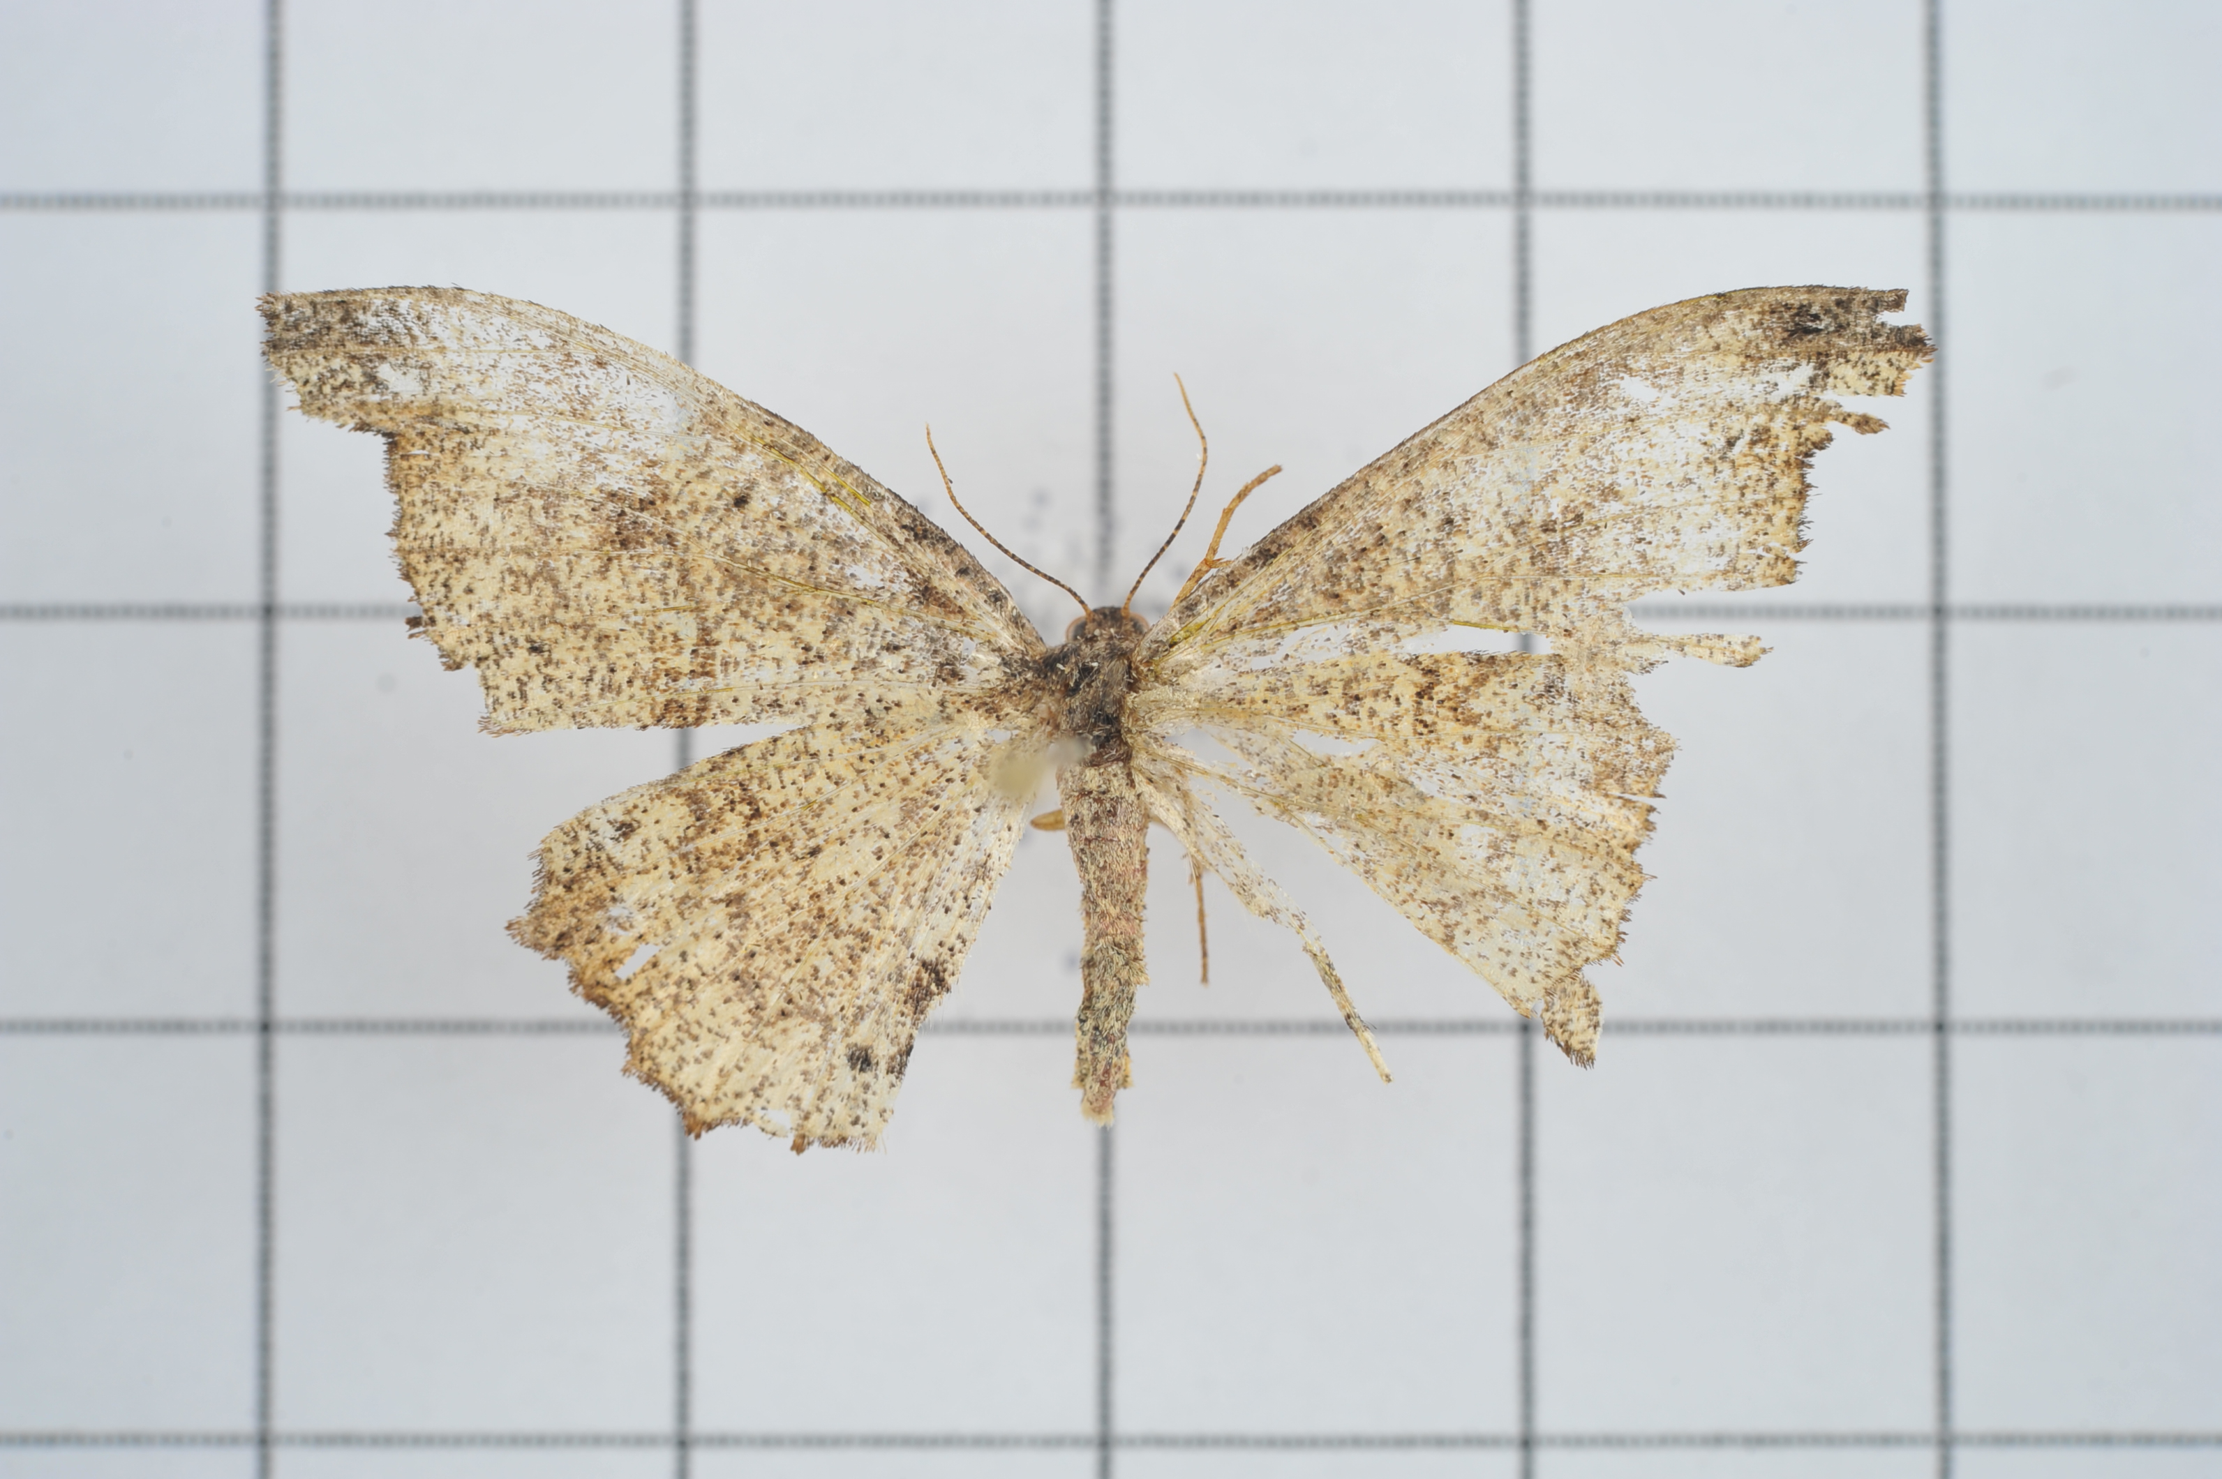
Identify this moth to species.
Hyposidra infixaria
